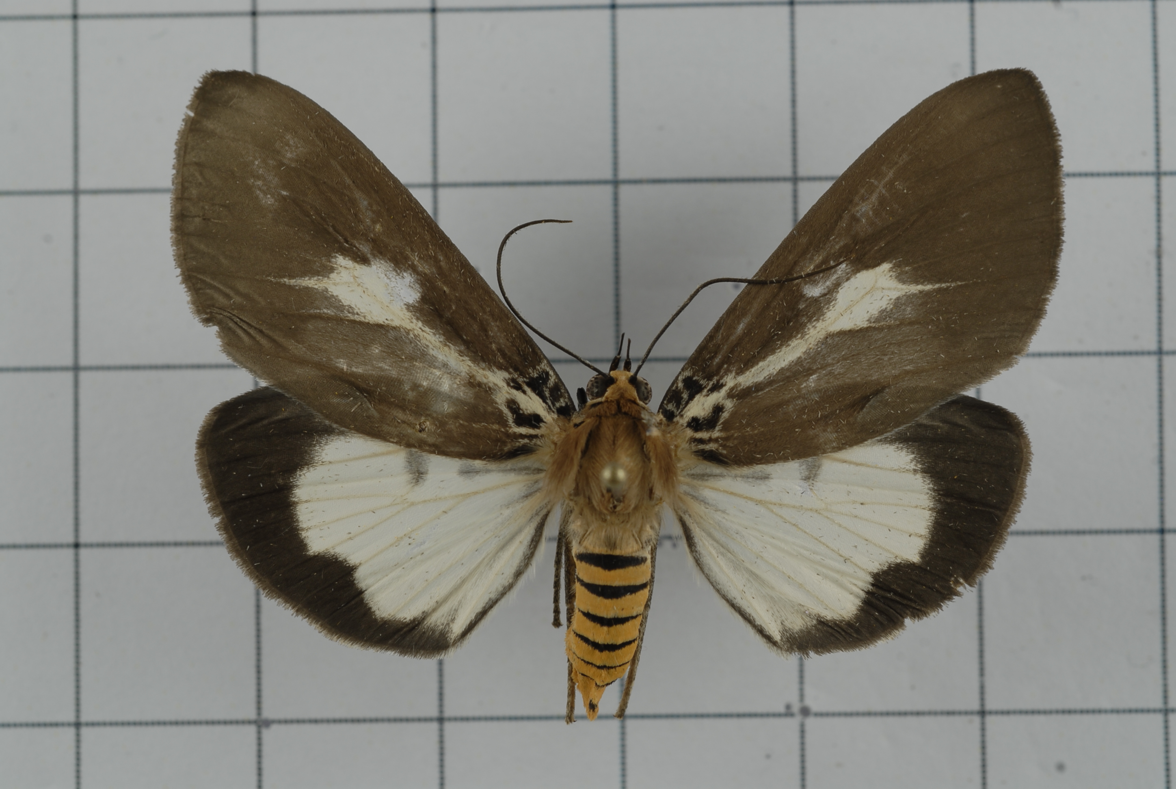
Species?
Asota heliconia zebrina
